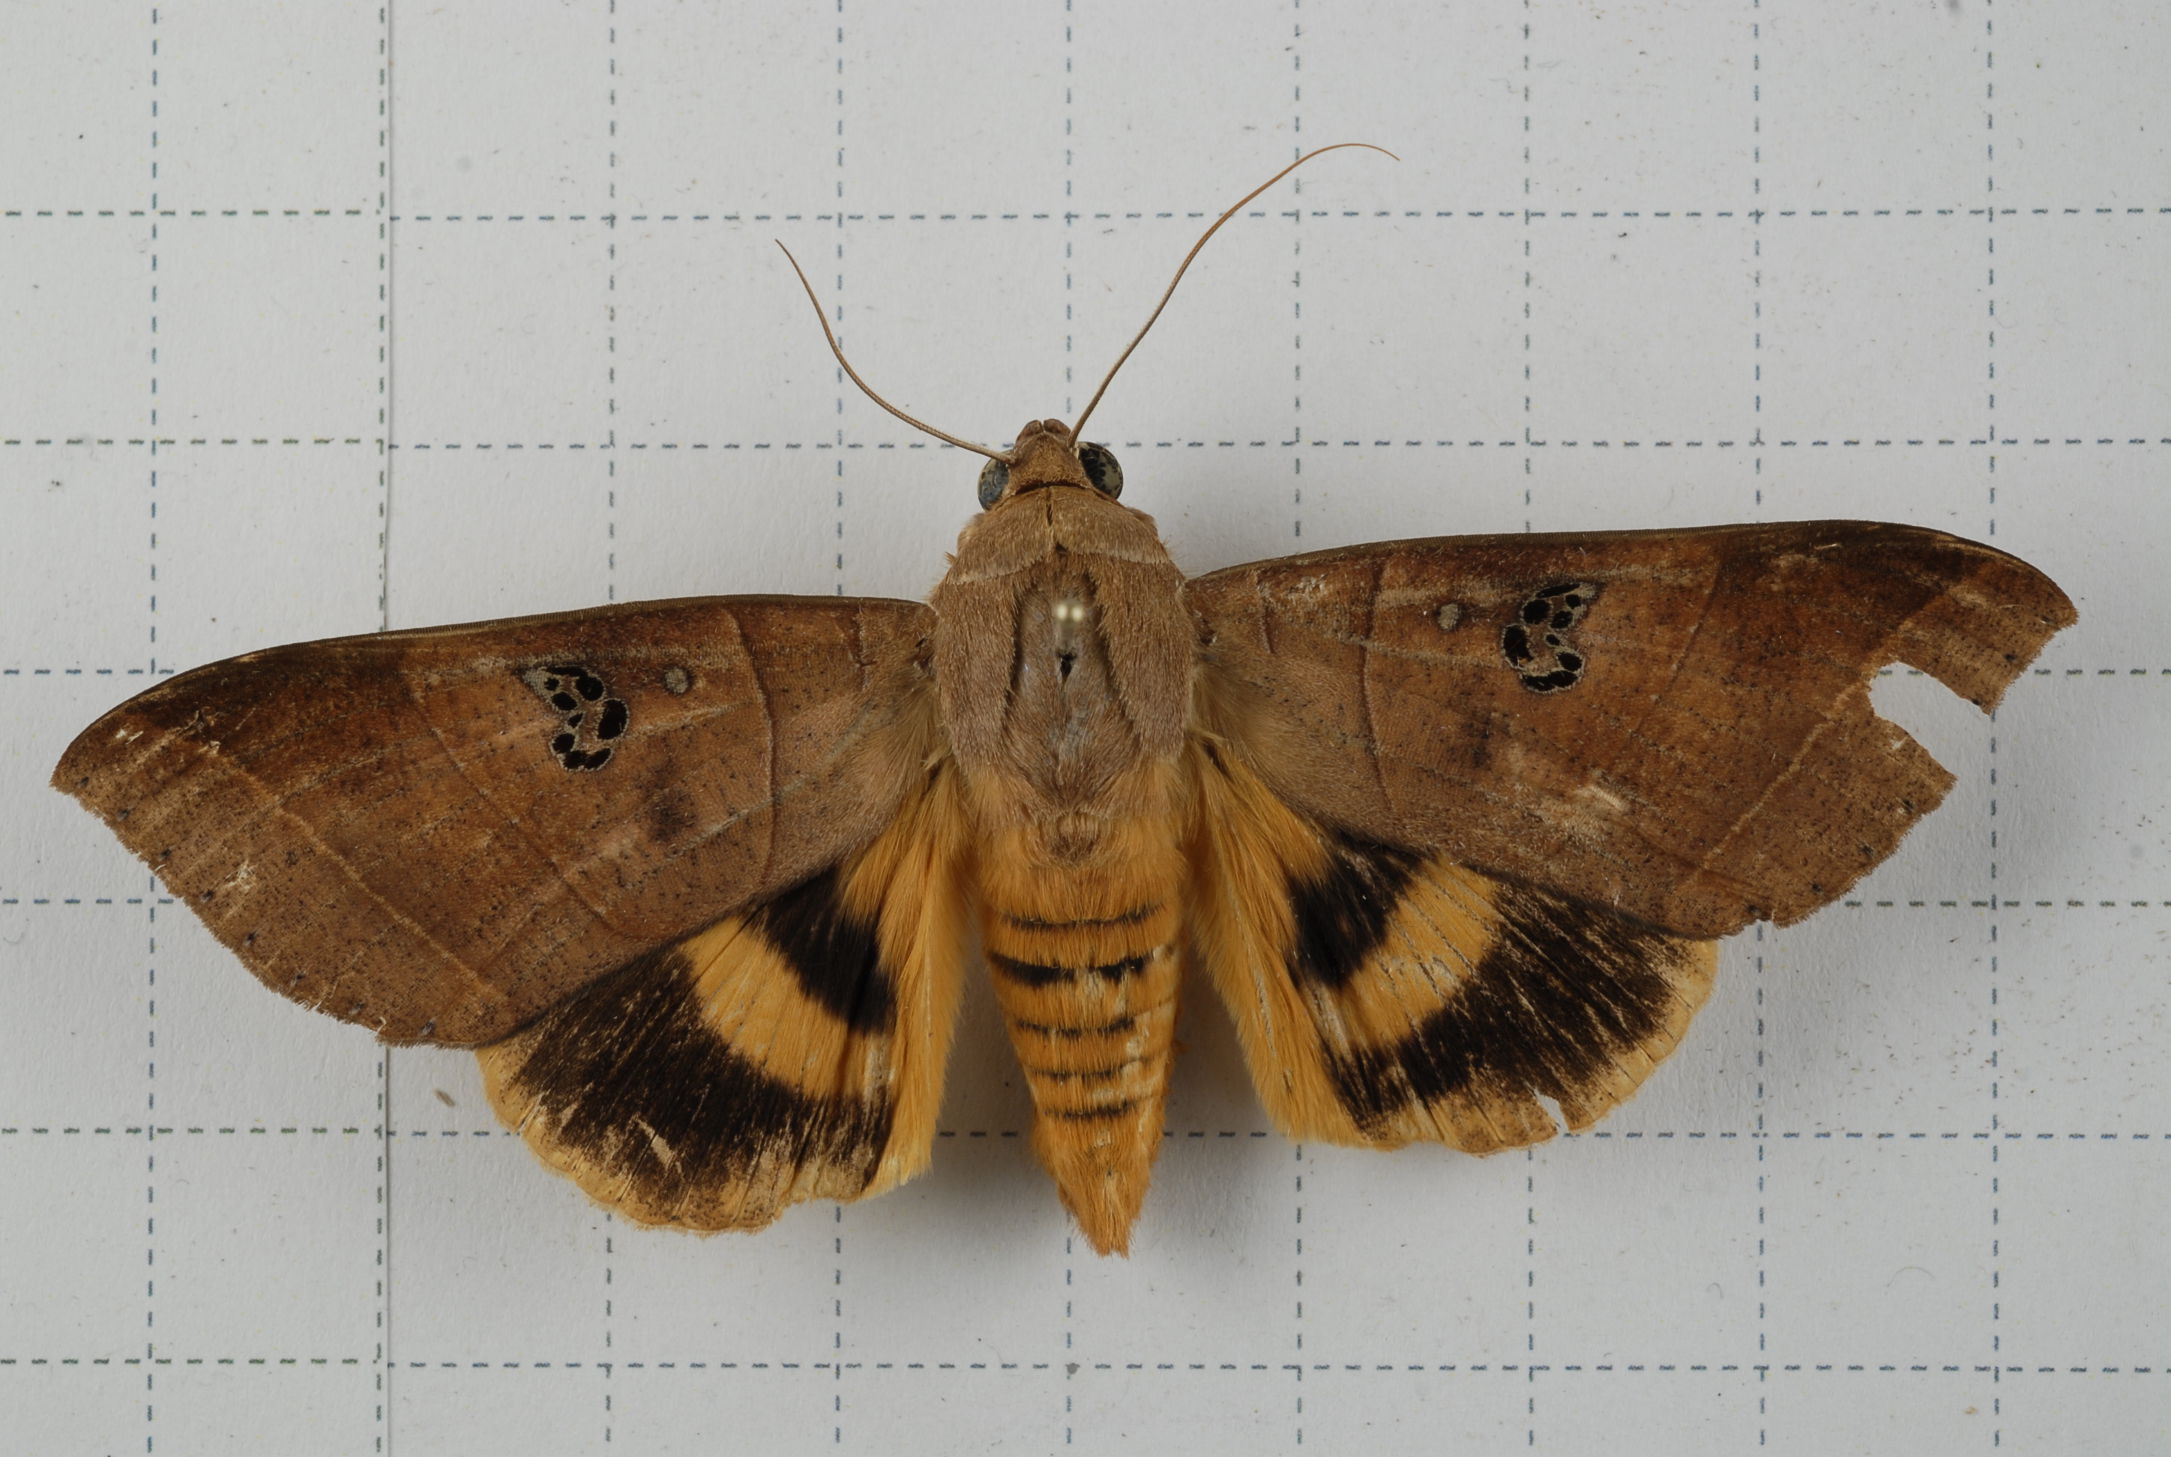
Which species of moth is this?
Thyas coronata
